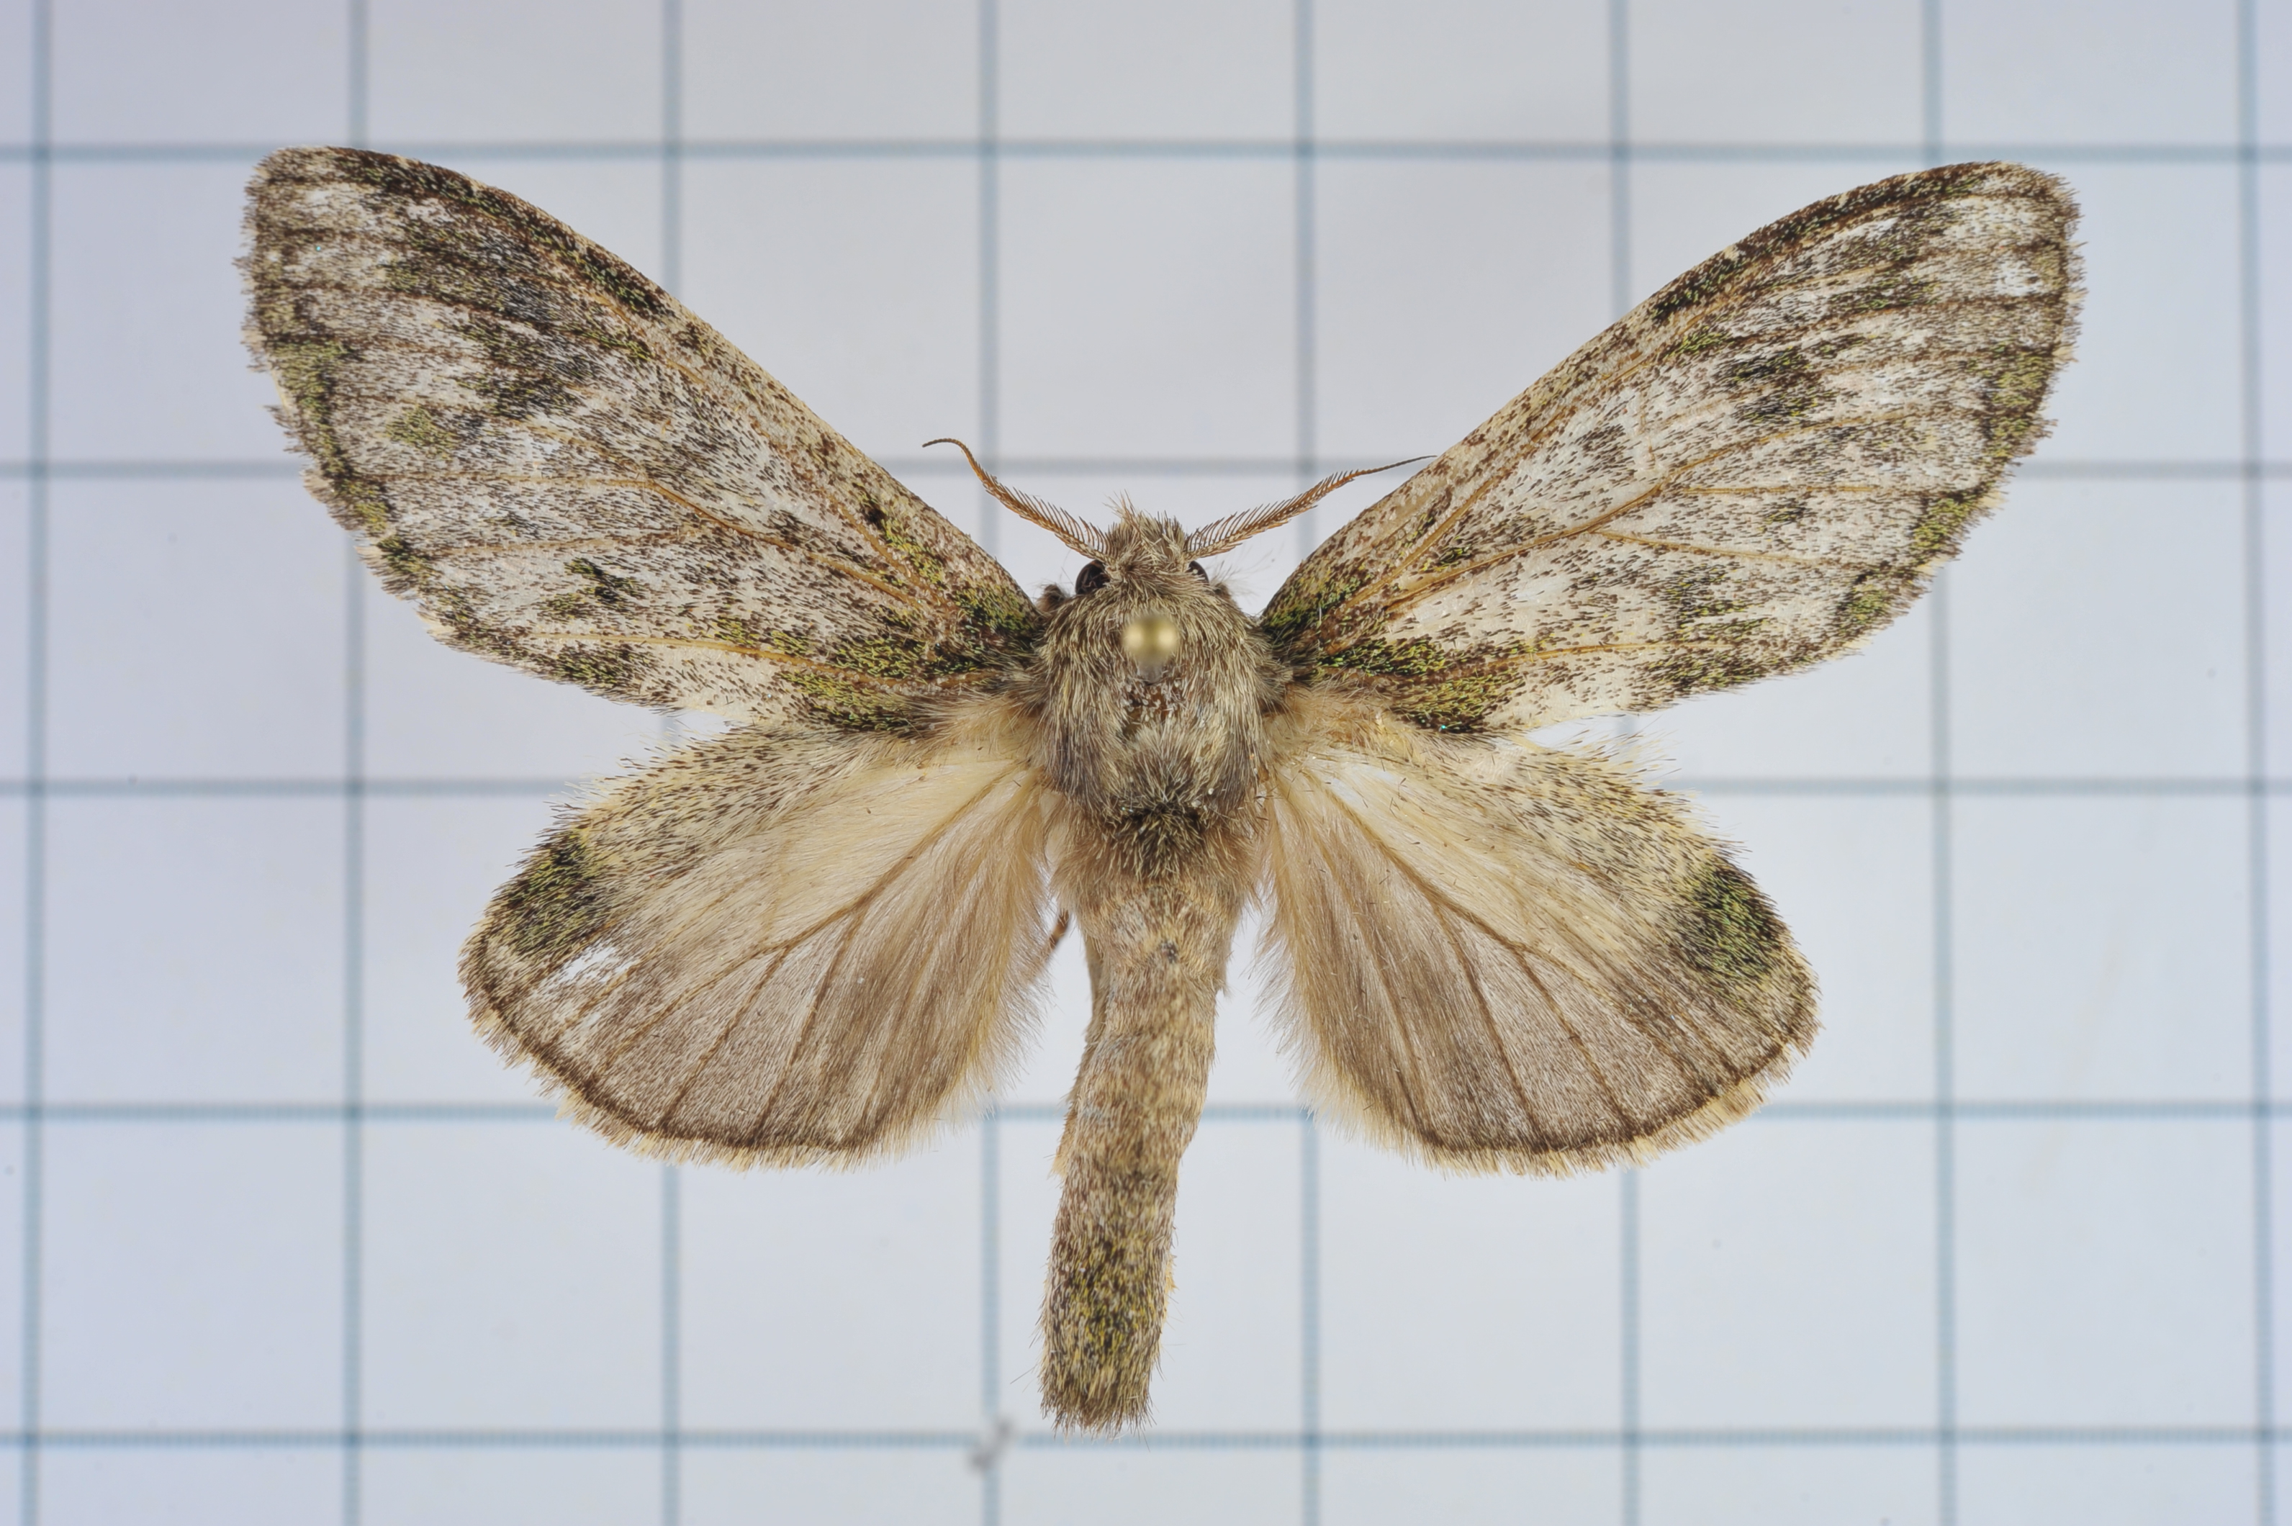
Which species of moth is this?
Syntypistis umbrosa
